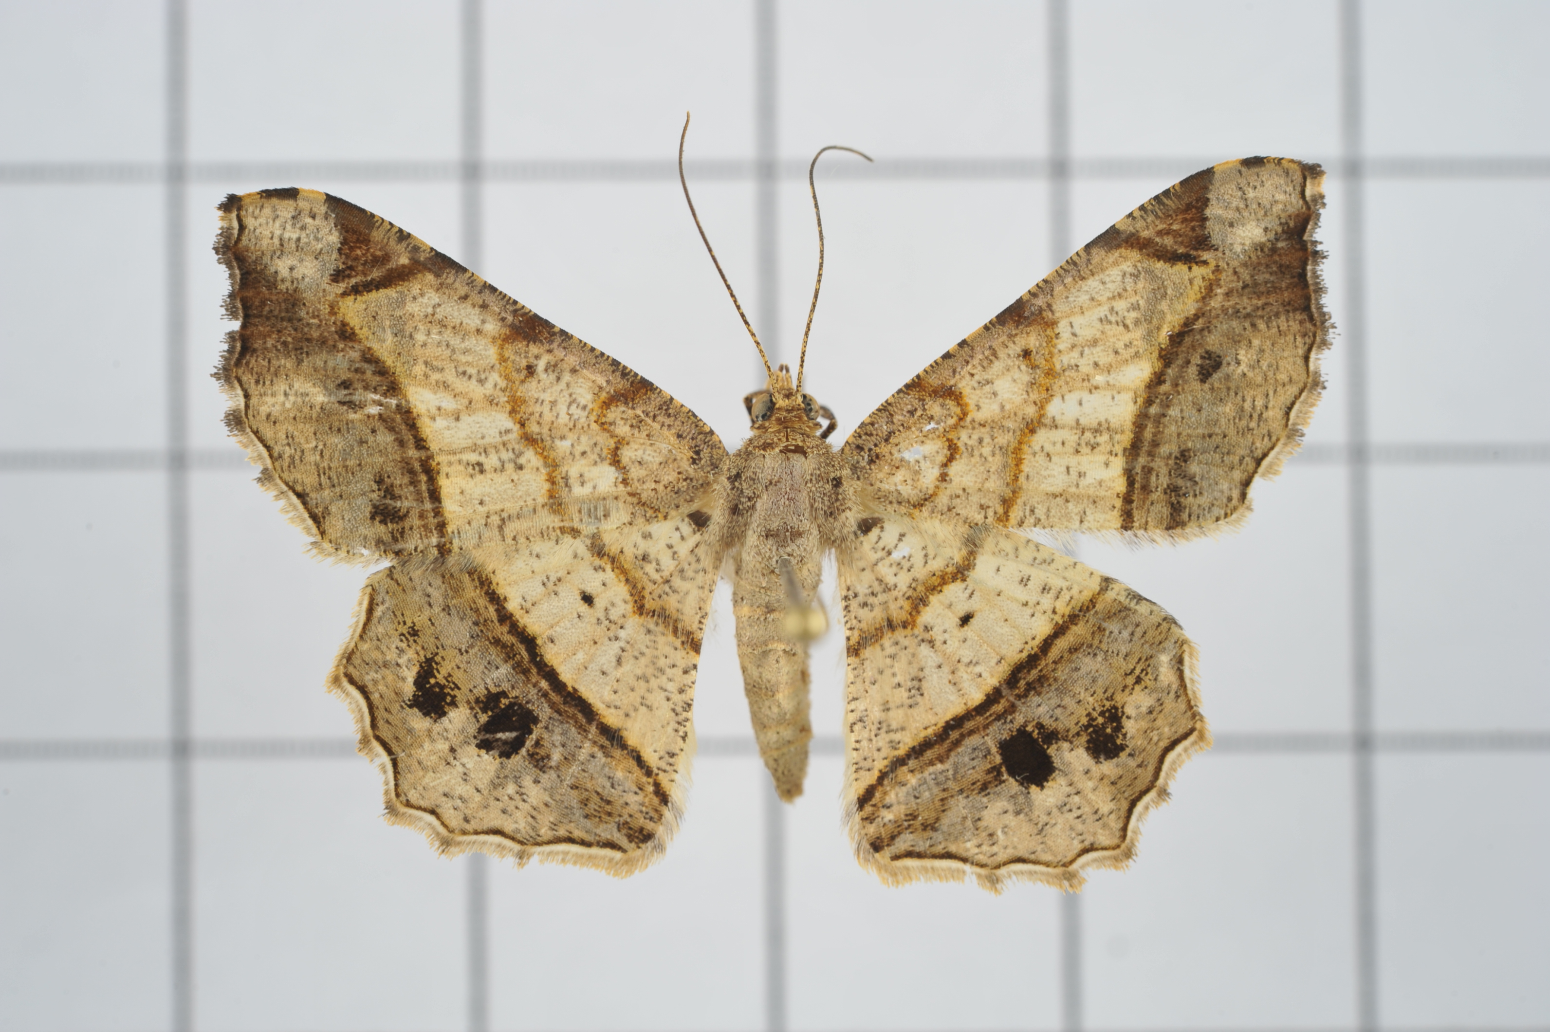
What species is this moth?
Chiasmia intermediaria
